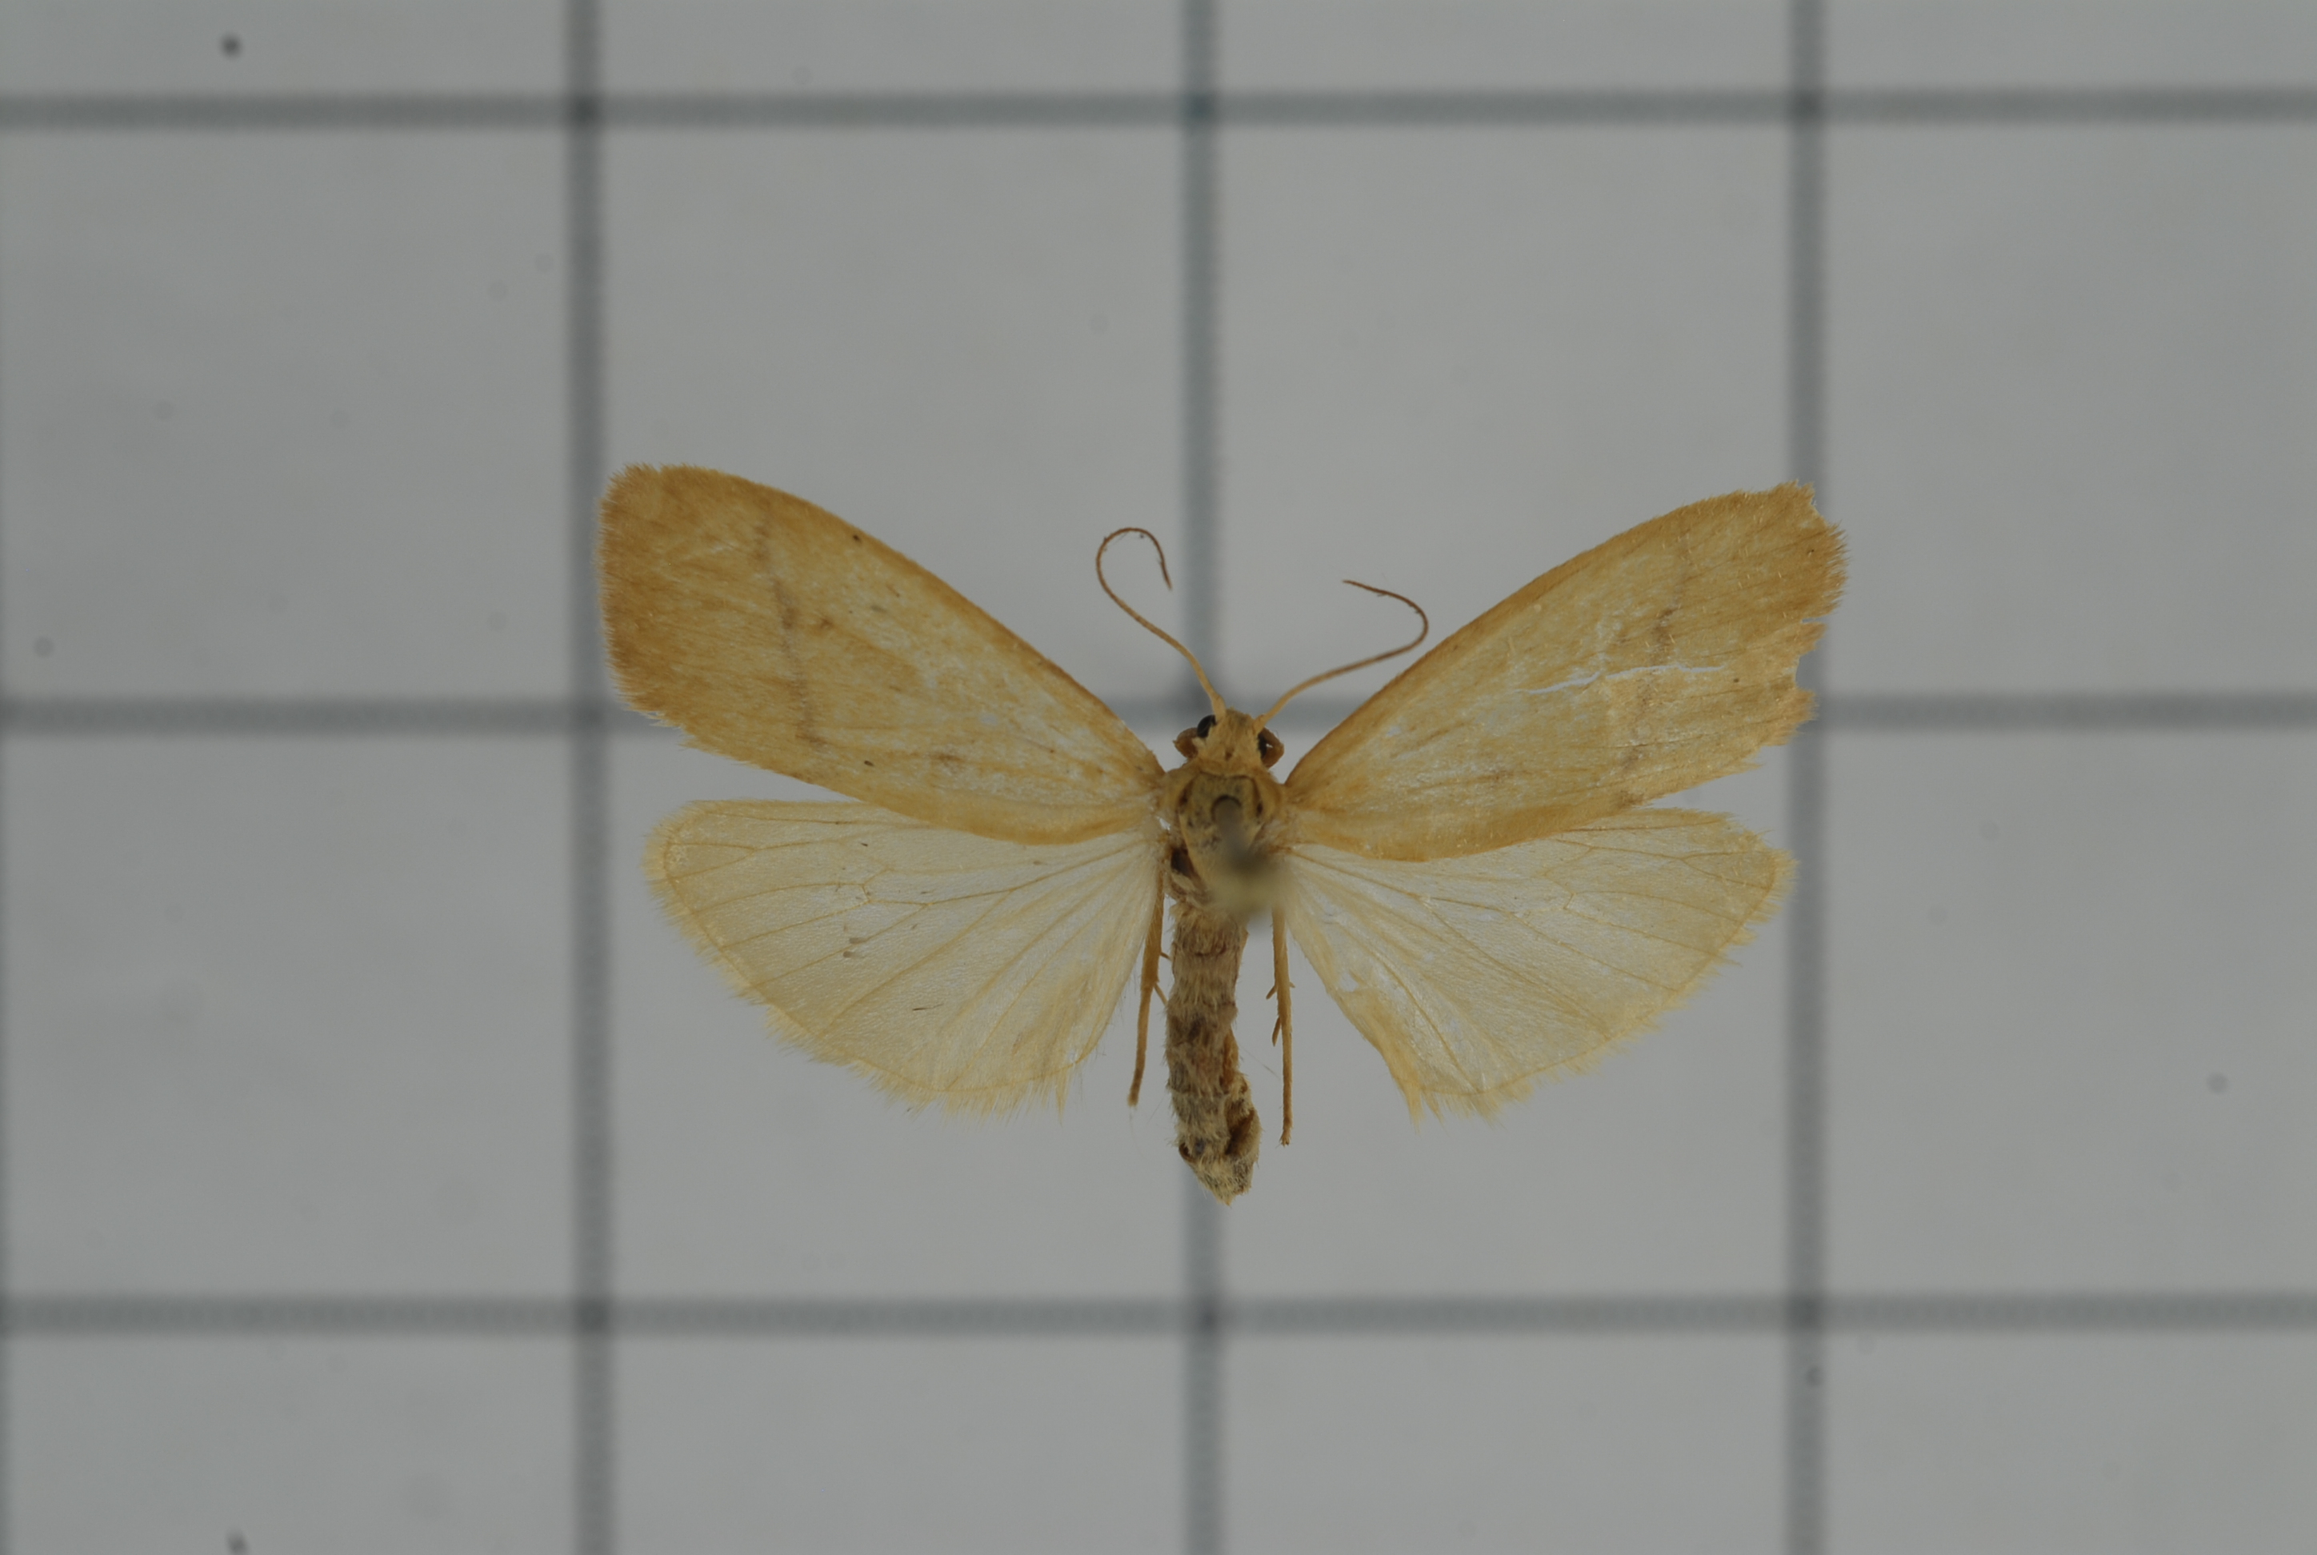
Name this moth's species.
Notata parva
